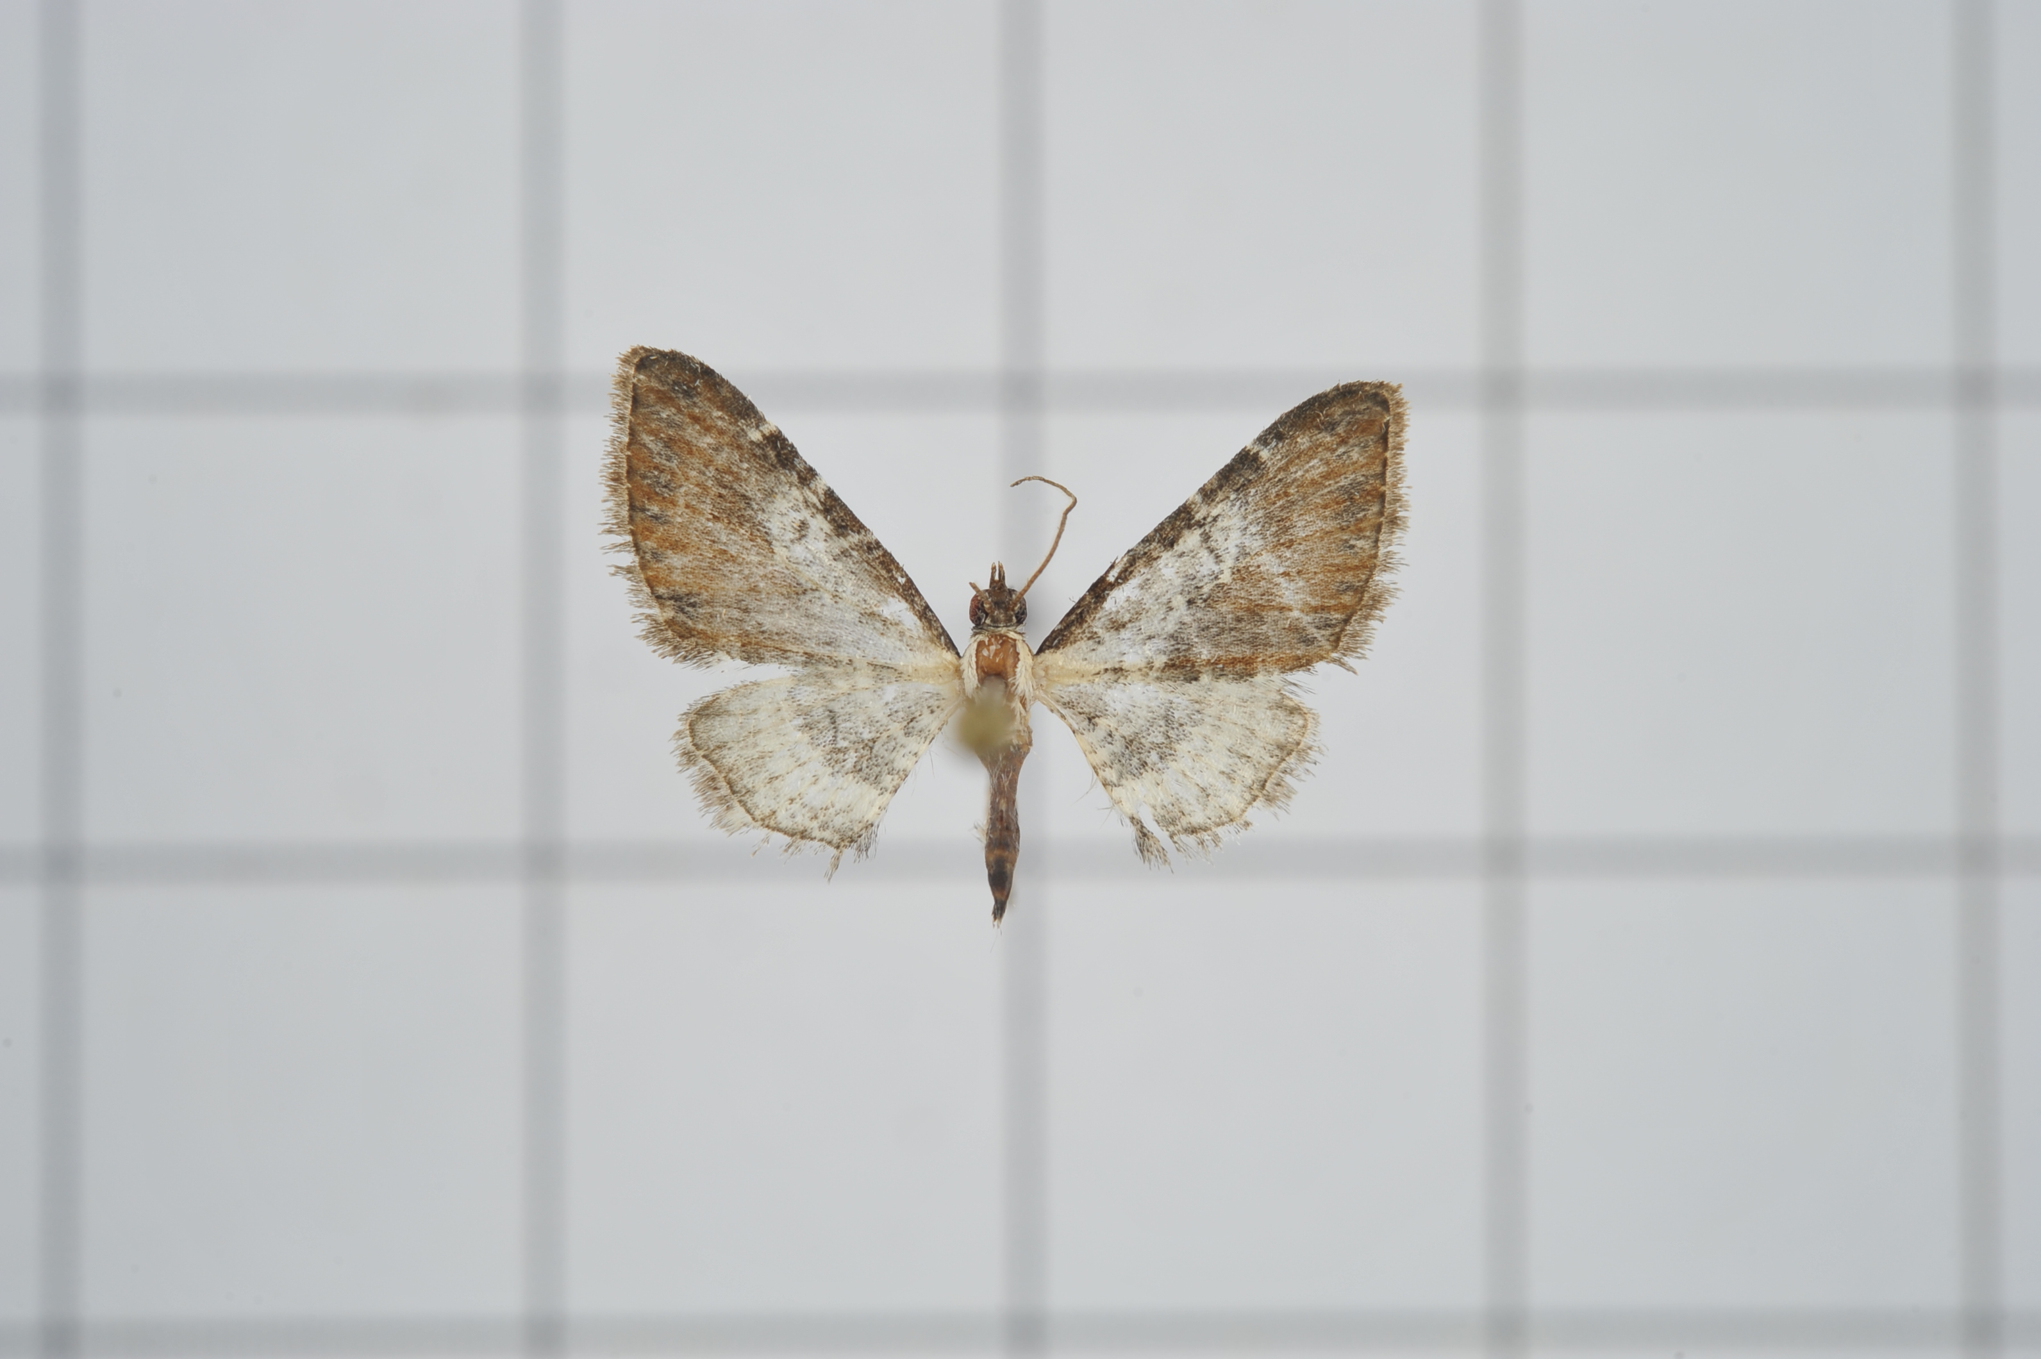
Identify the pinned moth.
Eupithecia jezonica
